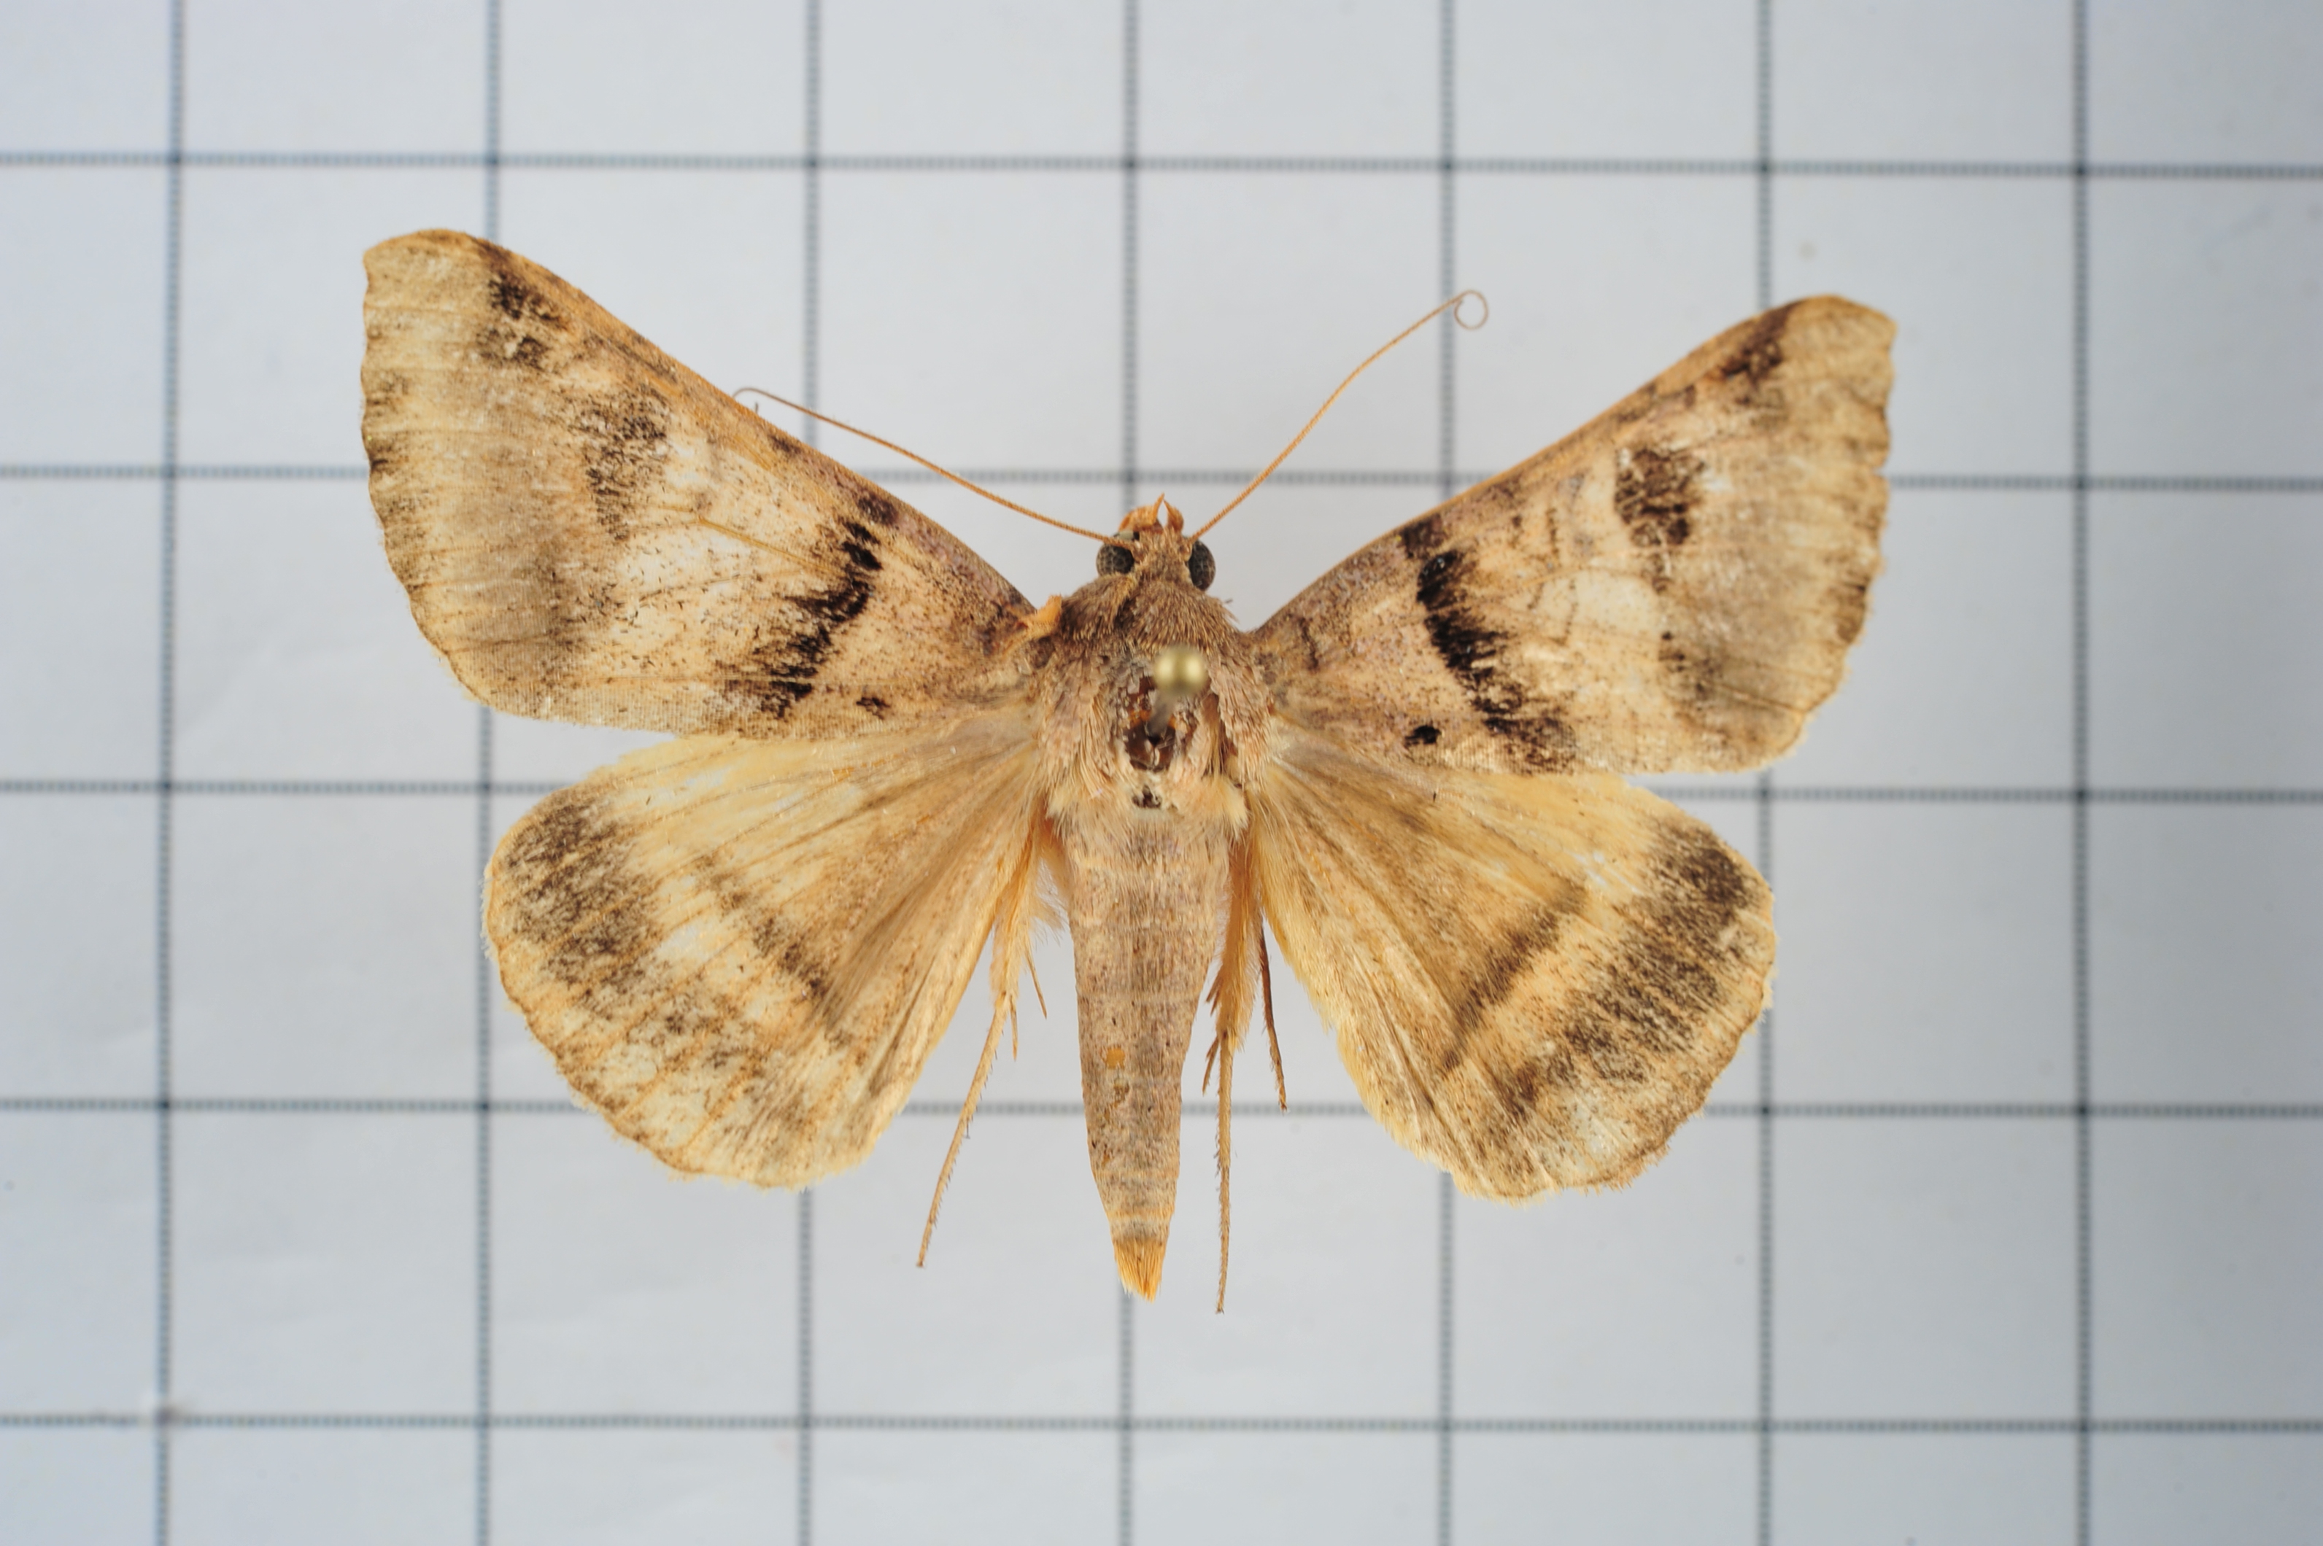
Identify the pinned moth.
Mocis undata
